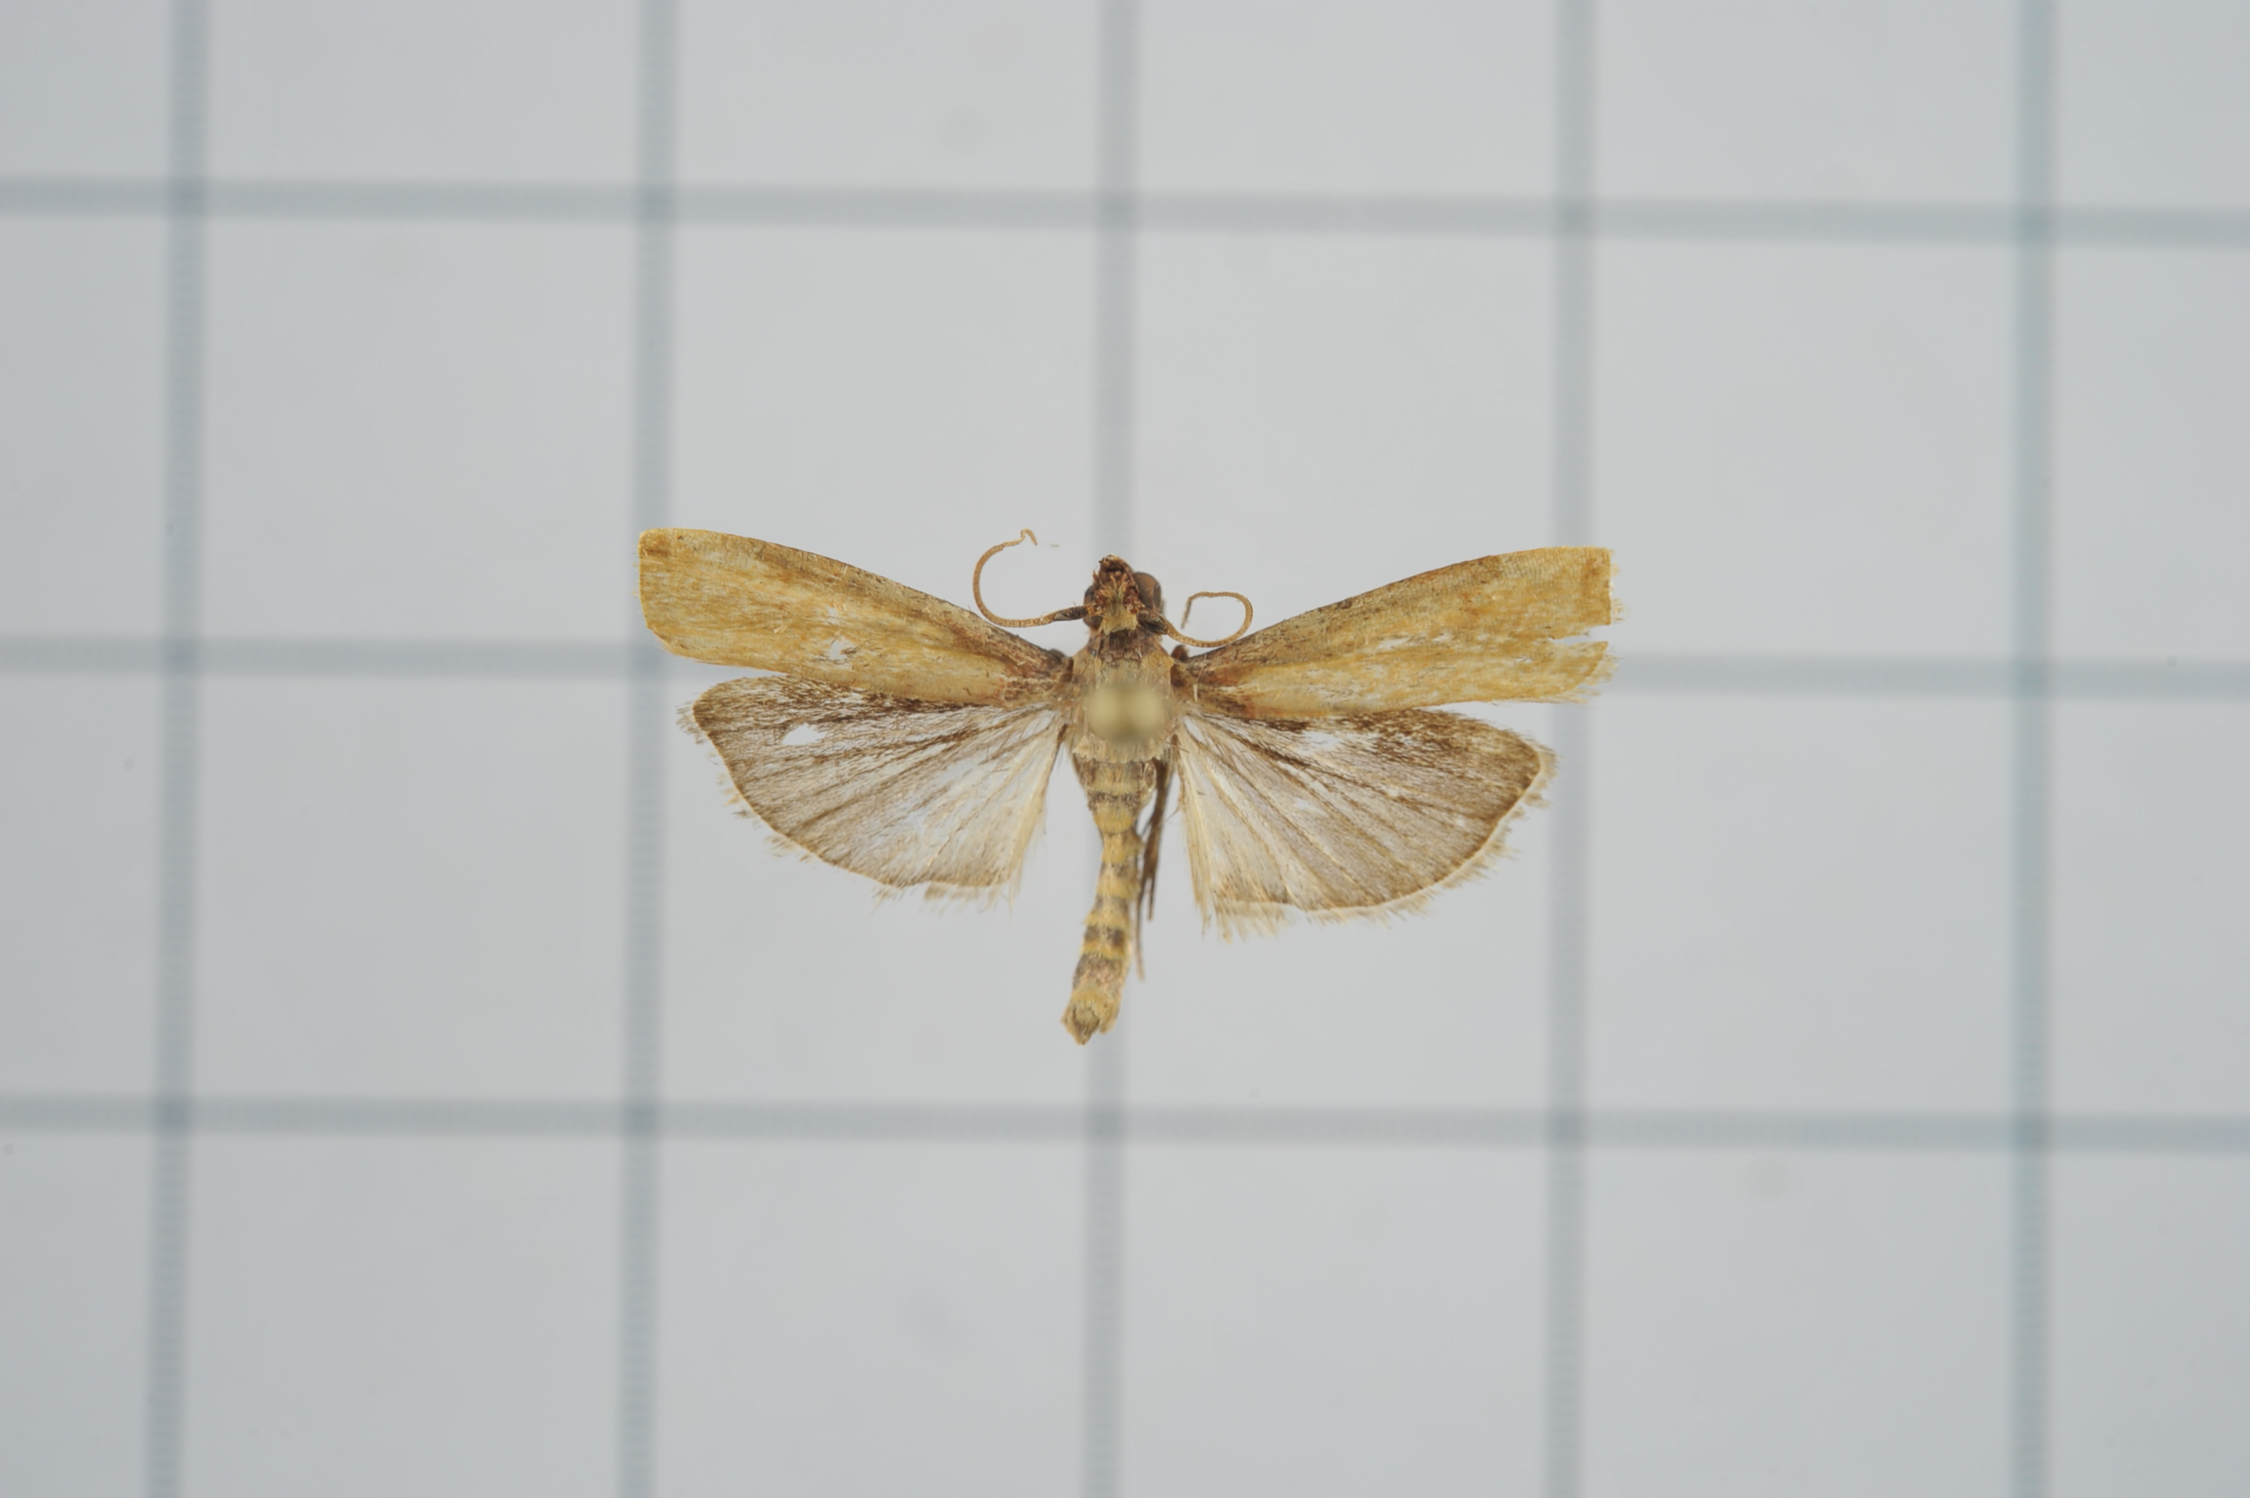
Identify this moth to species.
Volobilis chloropterella
